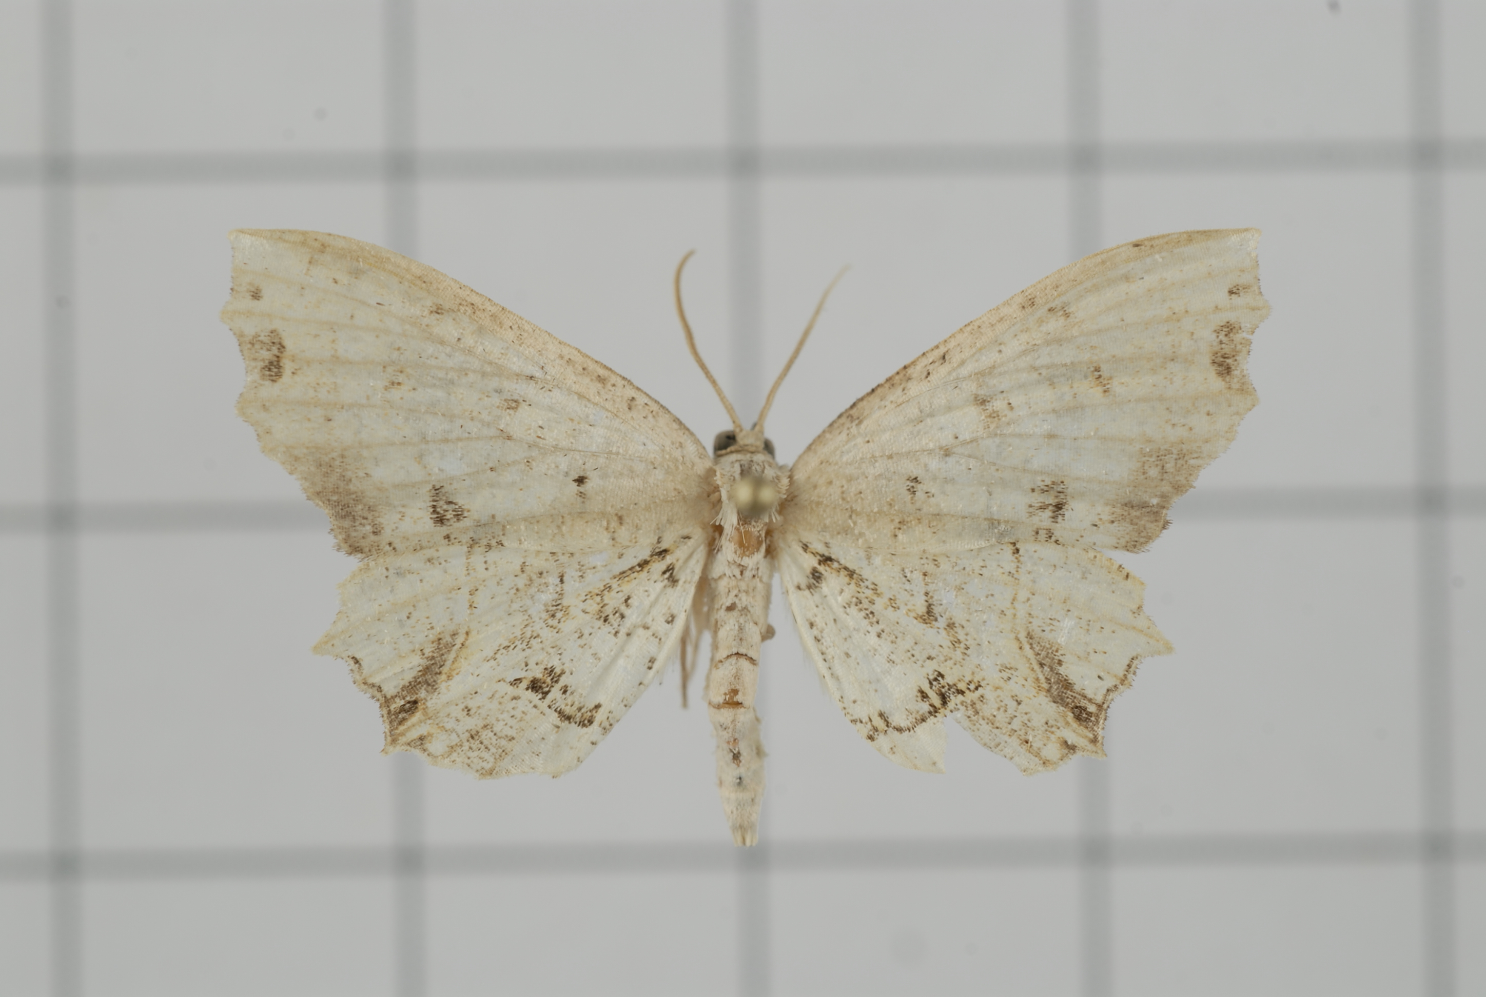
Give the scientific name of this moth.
Dysaethria flavistriga
